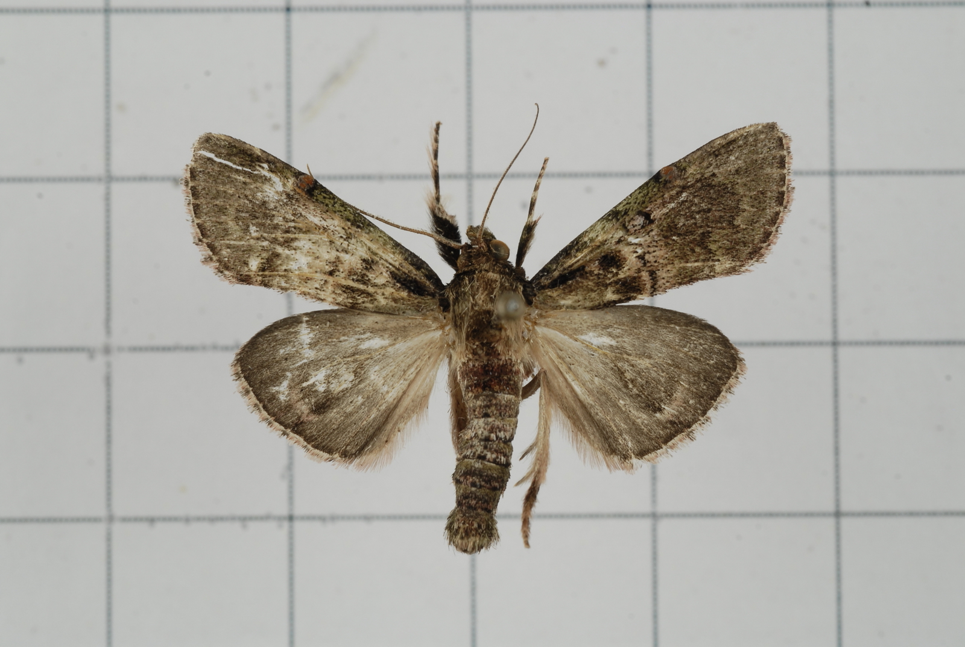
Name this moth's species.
Locastra muscosalis
